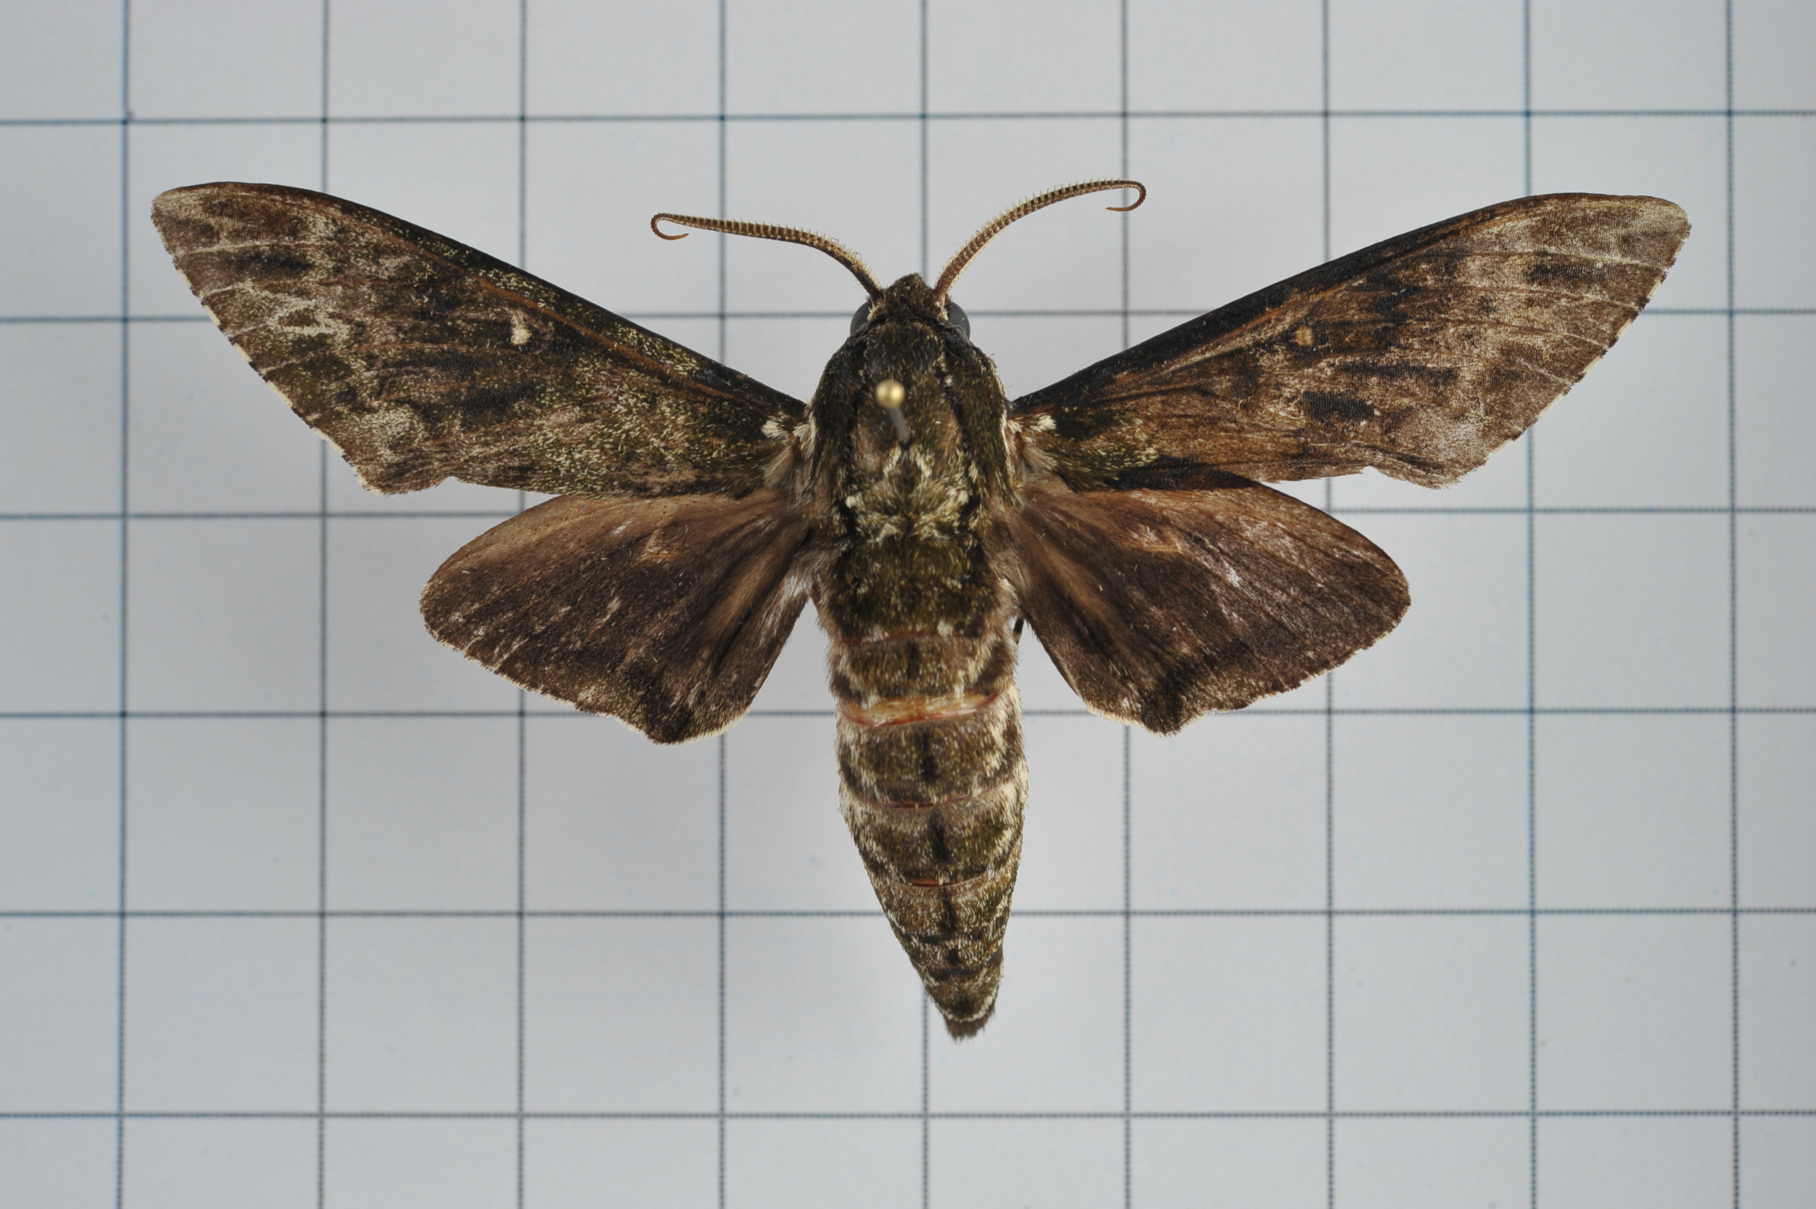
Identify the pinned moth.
Dolbina formosana
